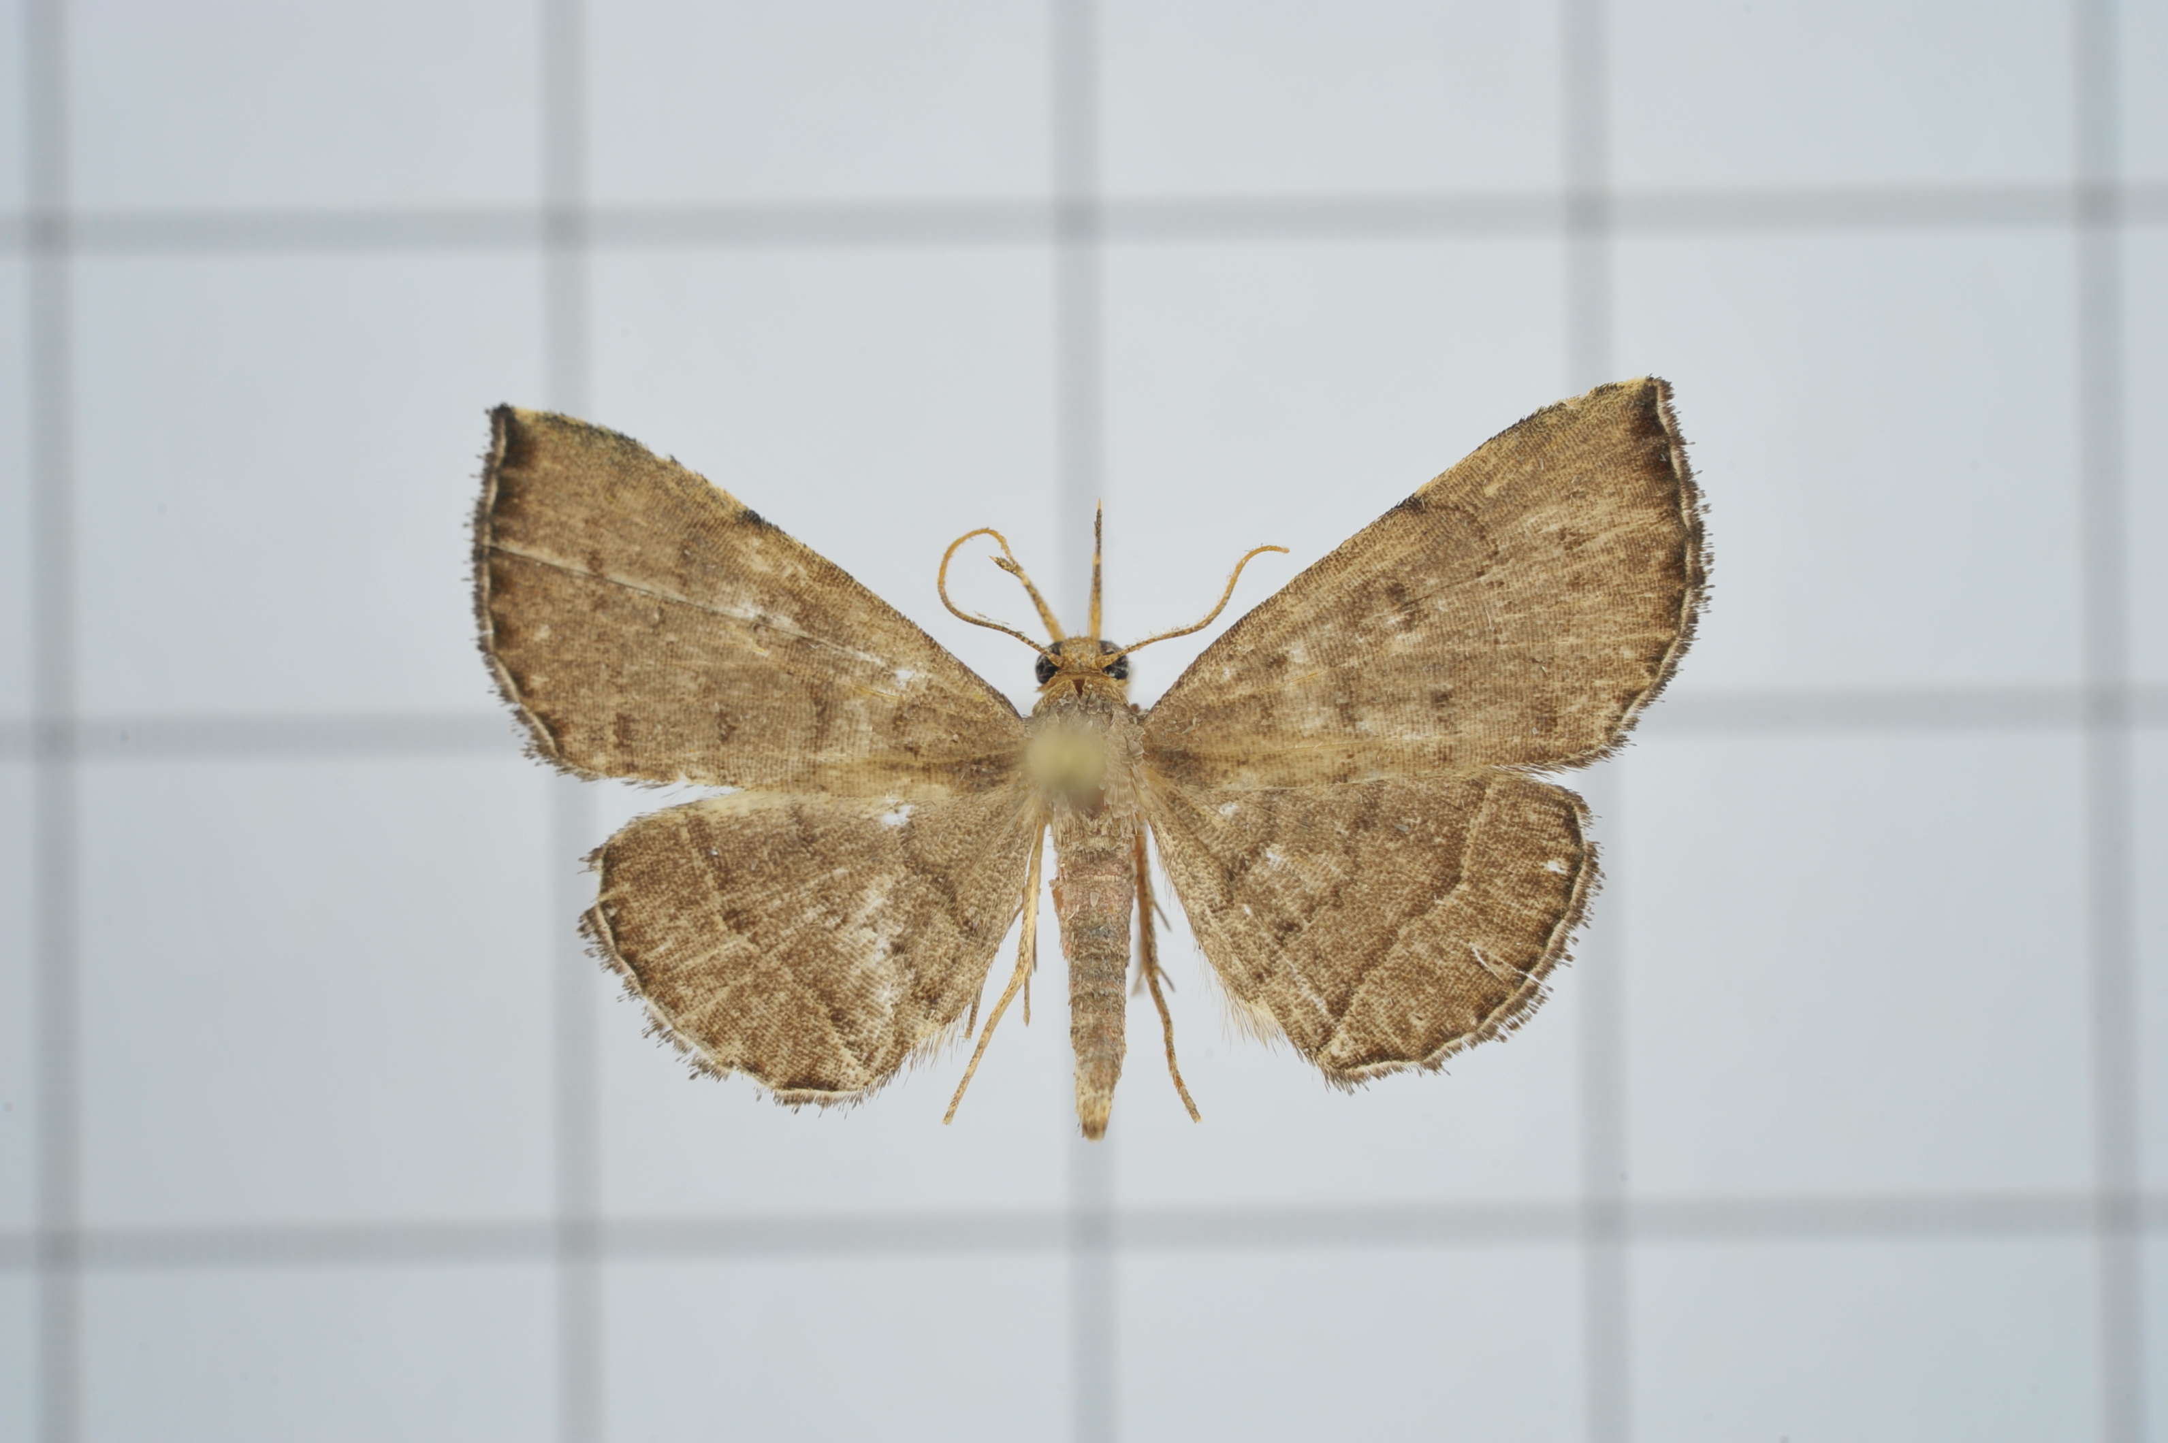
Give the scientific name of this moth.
Paracolax fentoni
